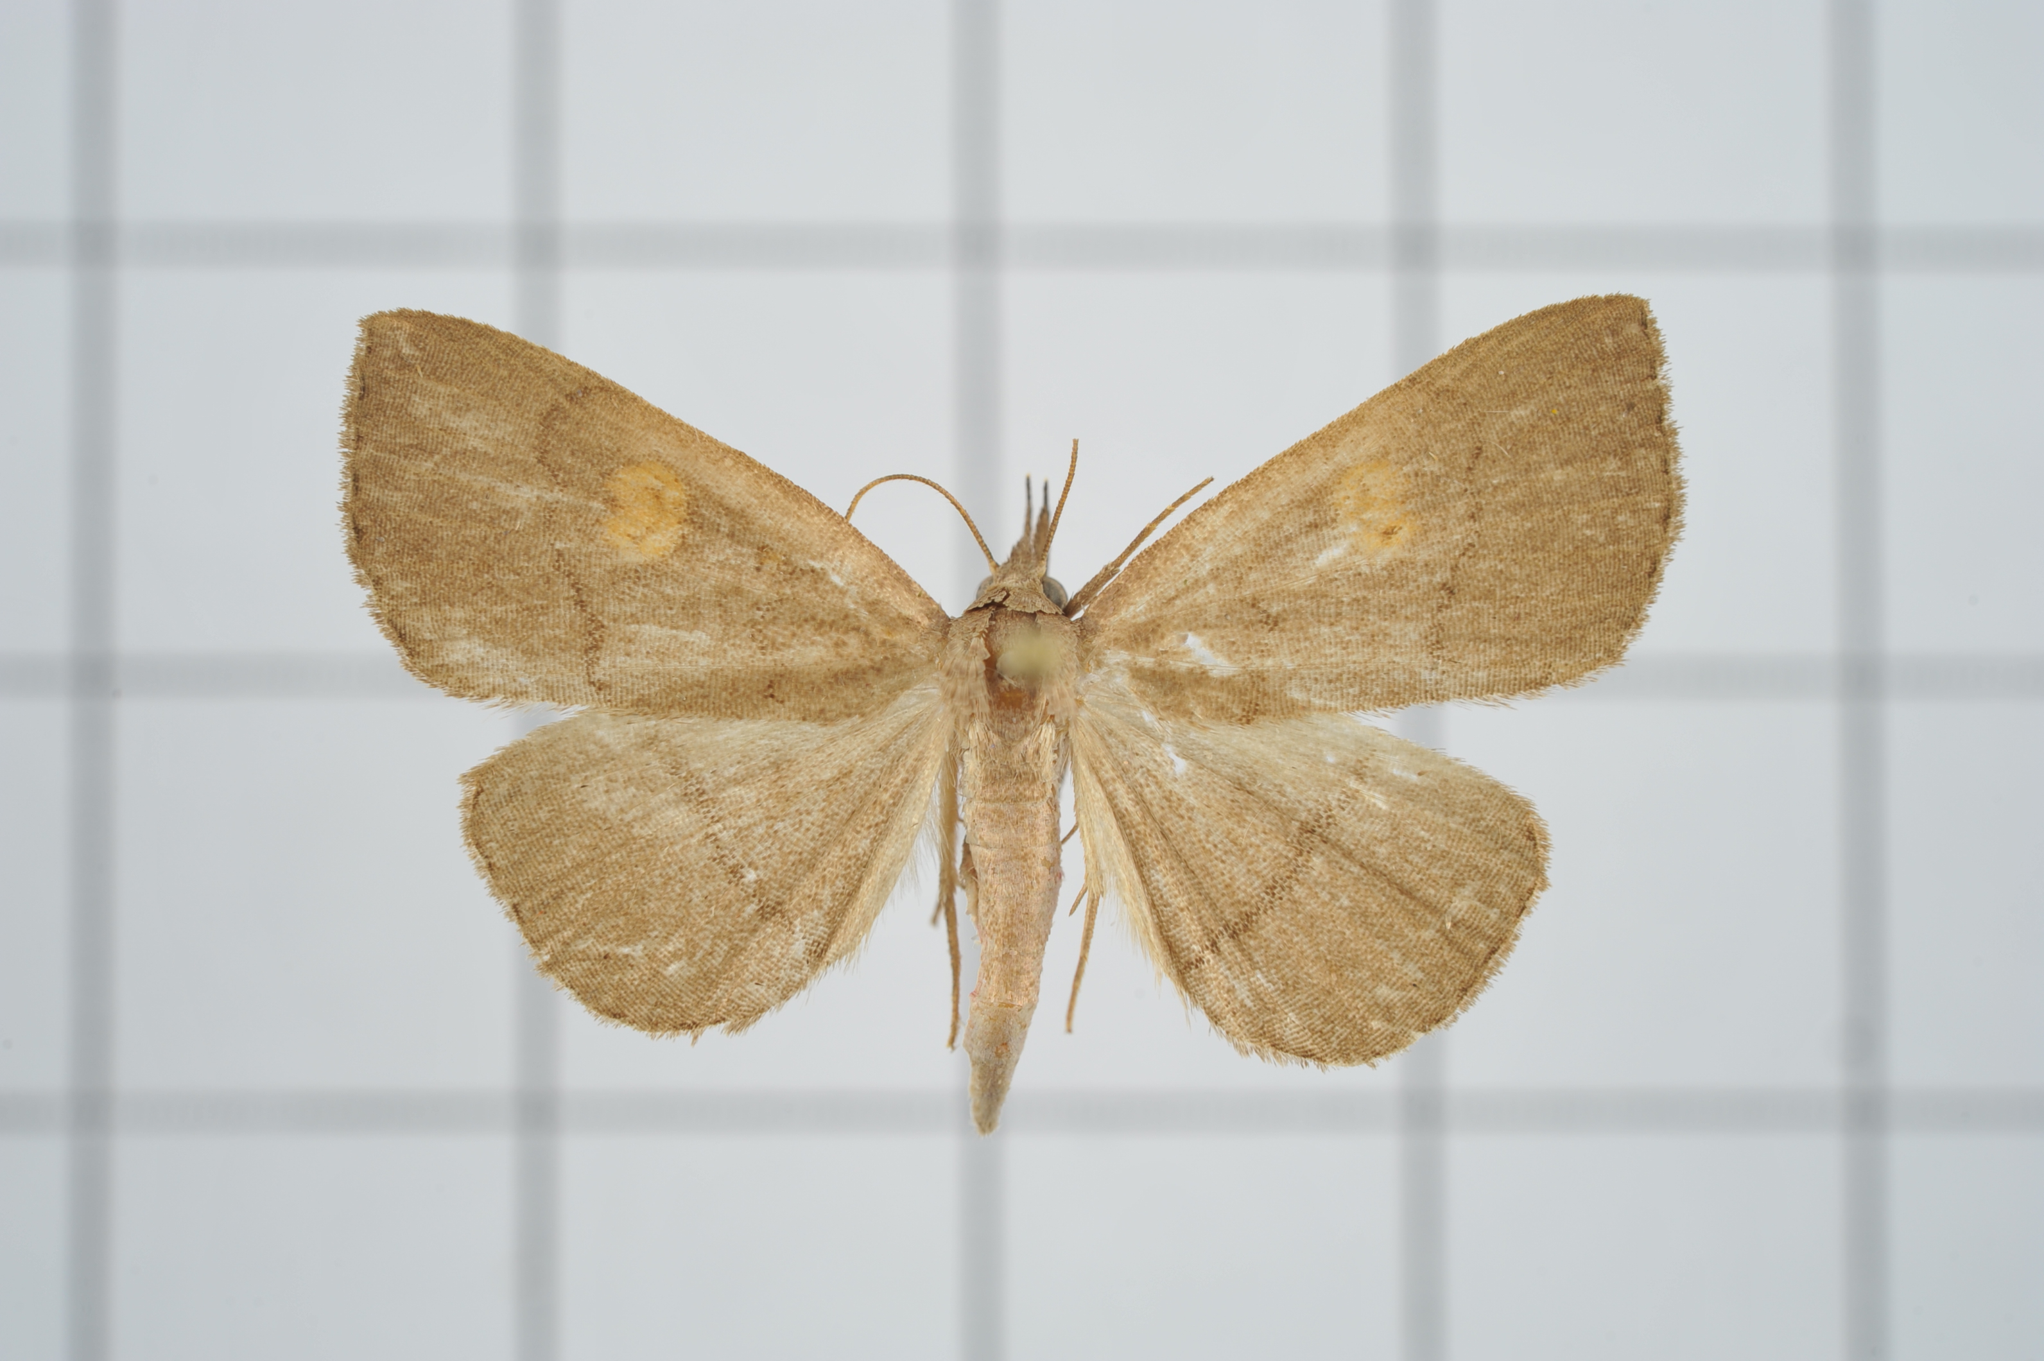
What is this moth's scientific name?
Paracolax sugii
